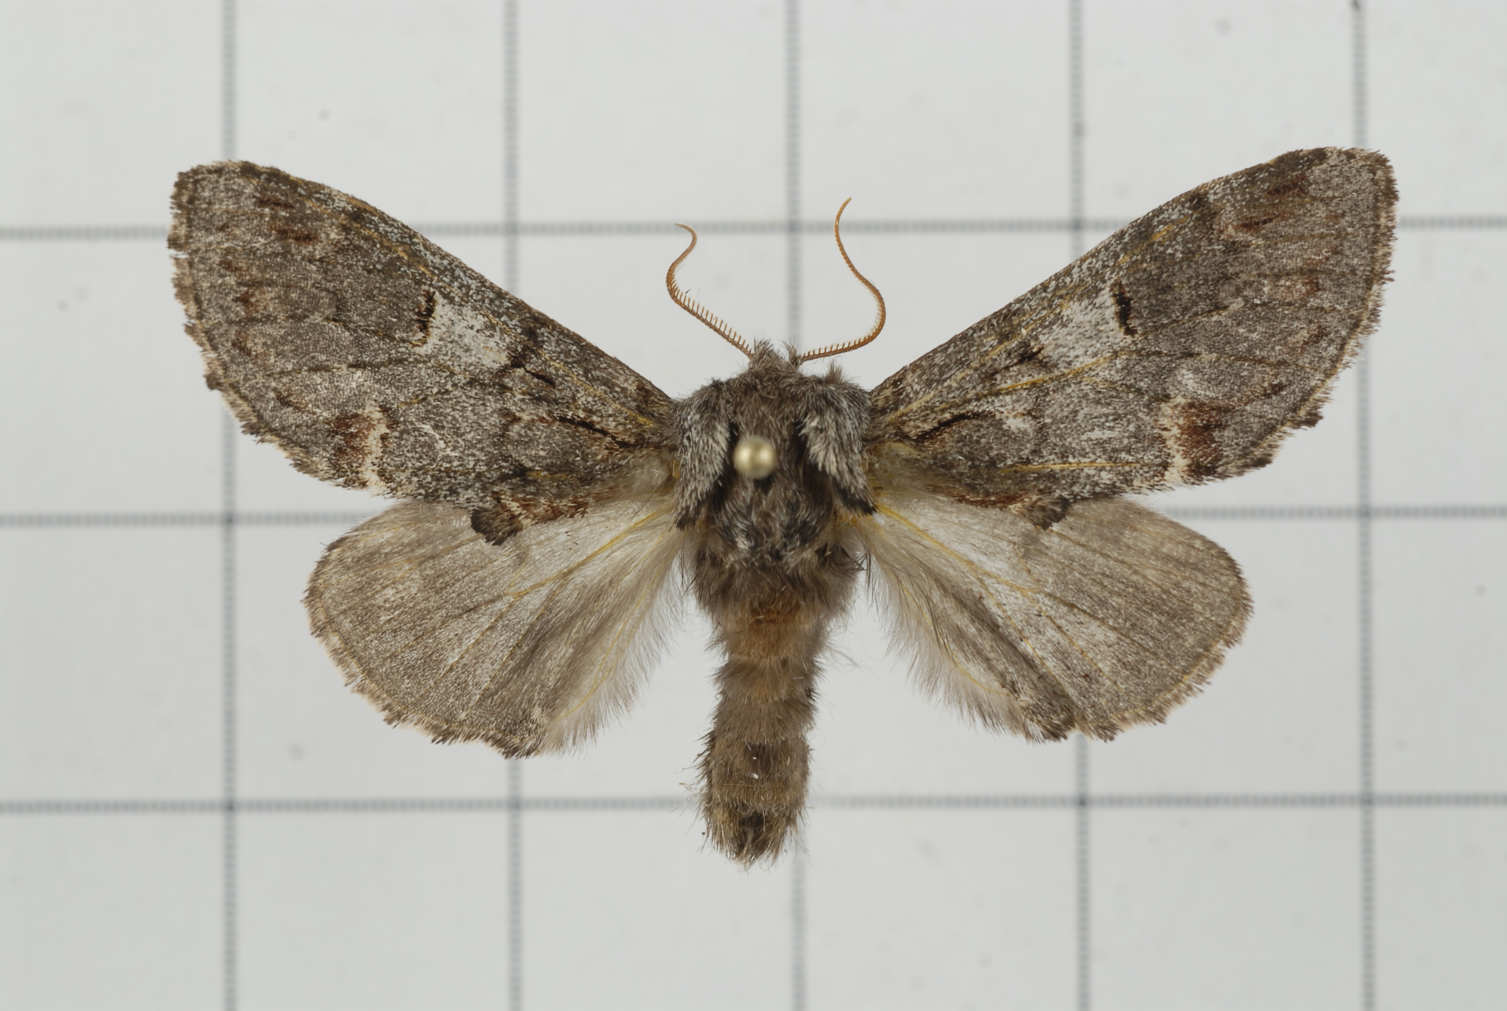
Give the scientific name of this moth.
Notodonta griseotincta
